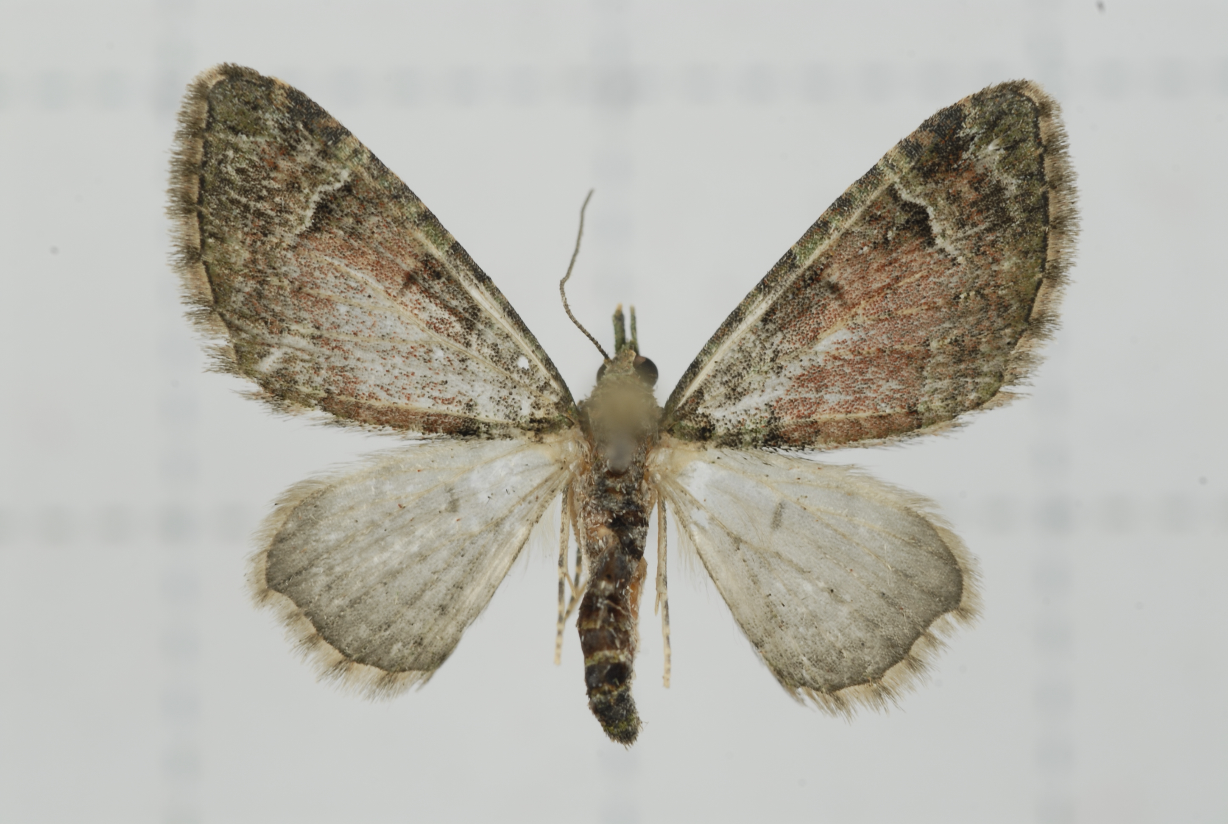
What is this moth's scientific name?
Syncosmia bicornuta bicornuta
